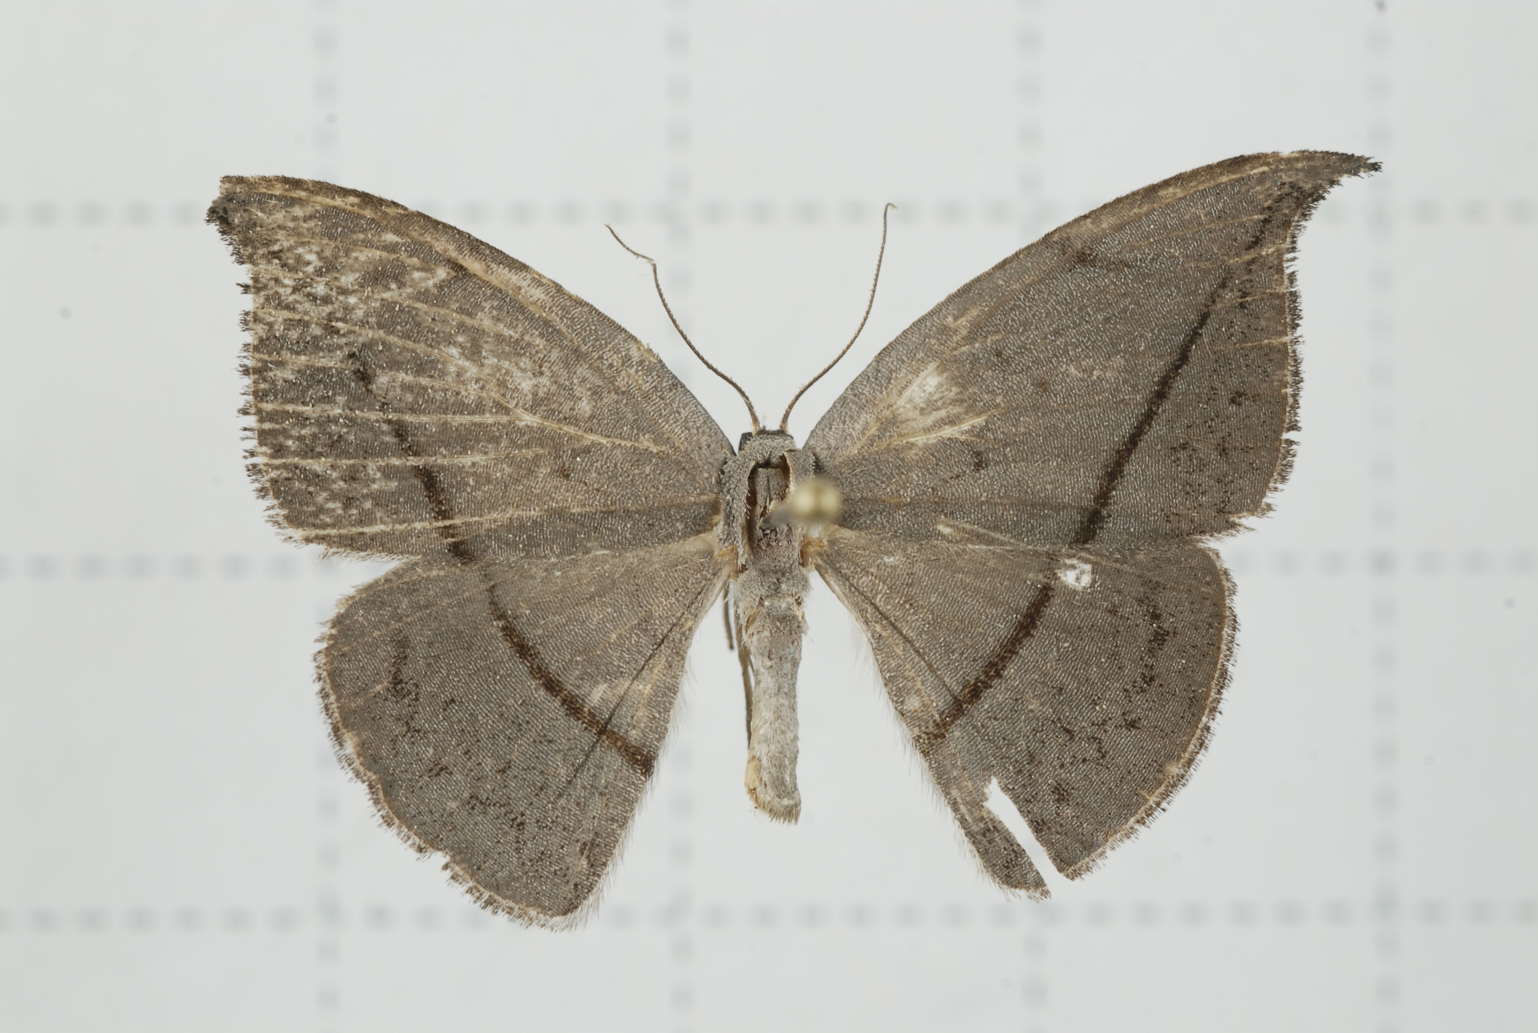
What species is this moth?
Albara reversaria opalescens
